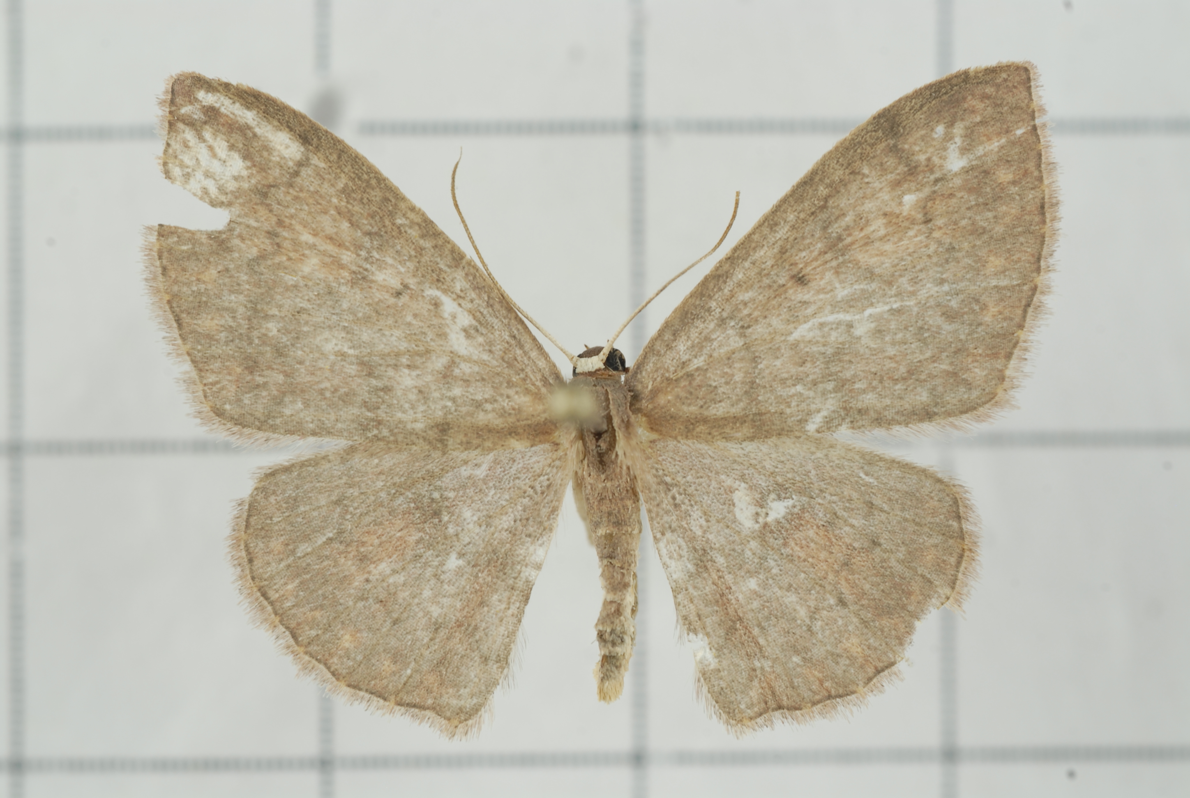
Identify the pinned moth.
Organopoda carnearia carnearia
